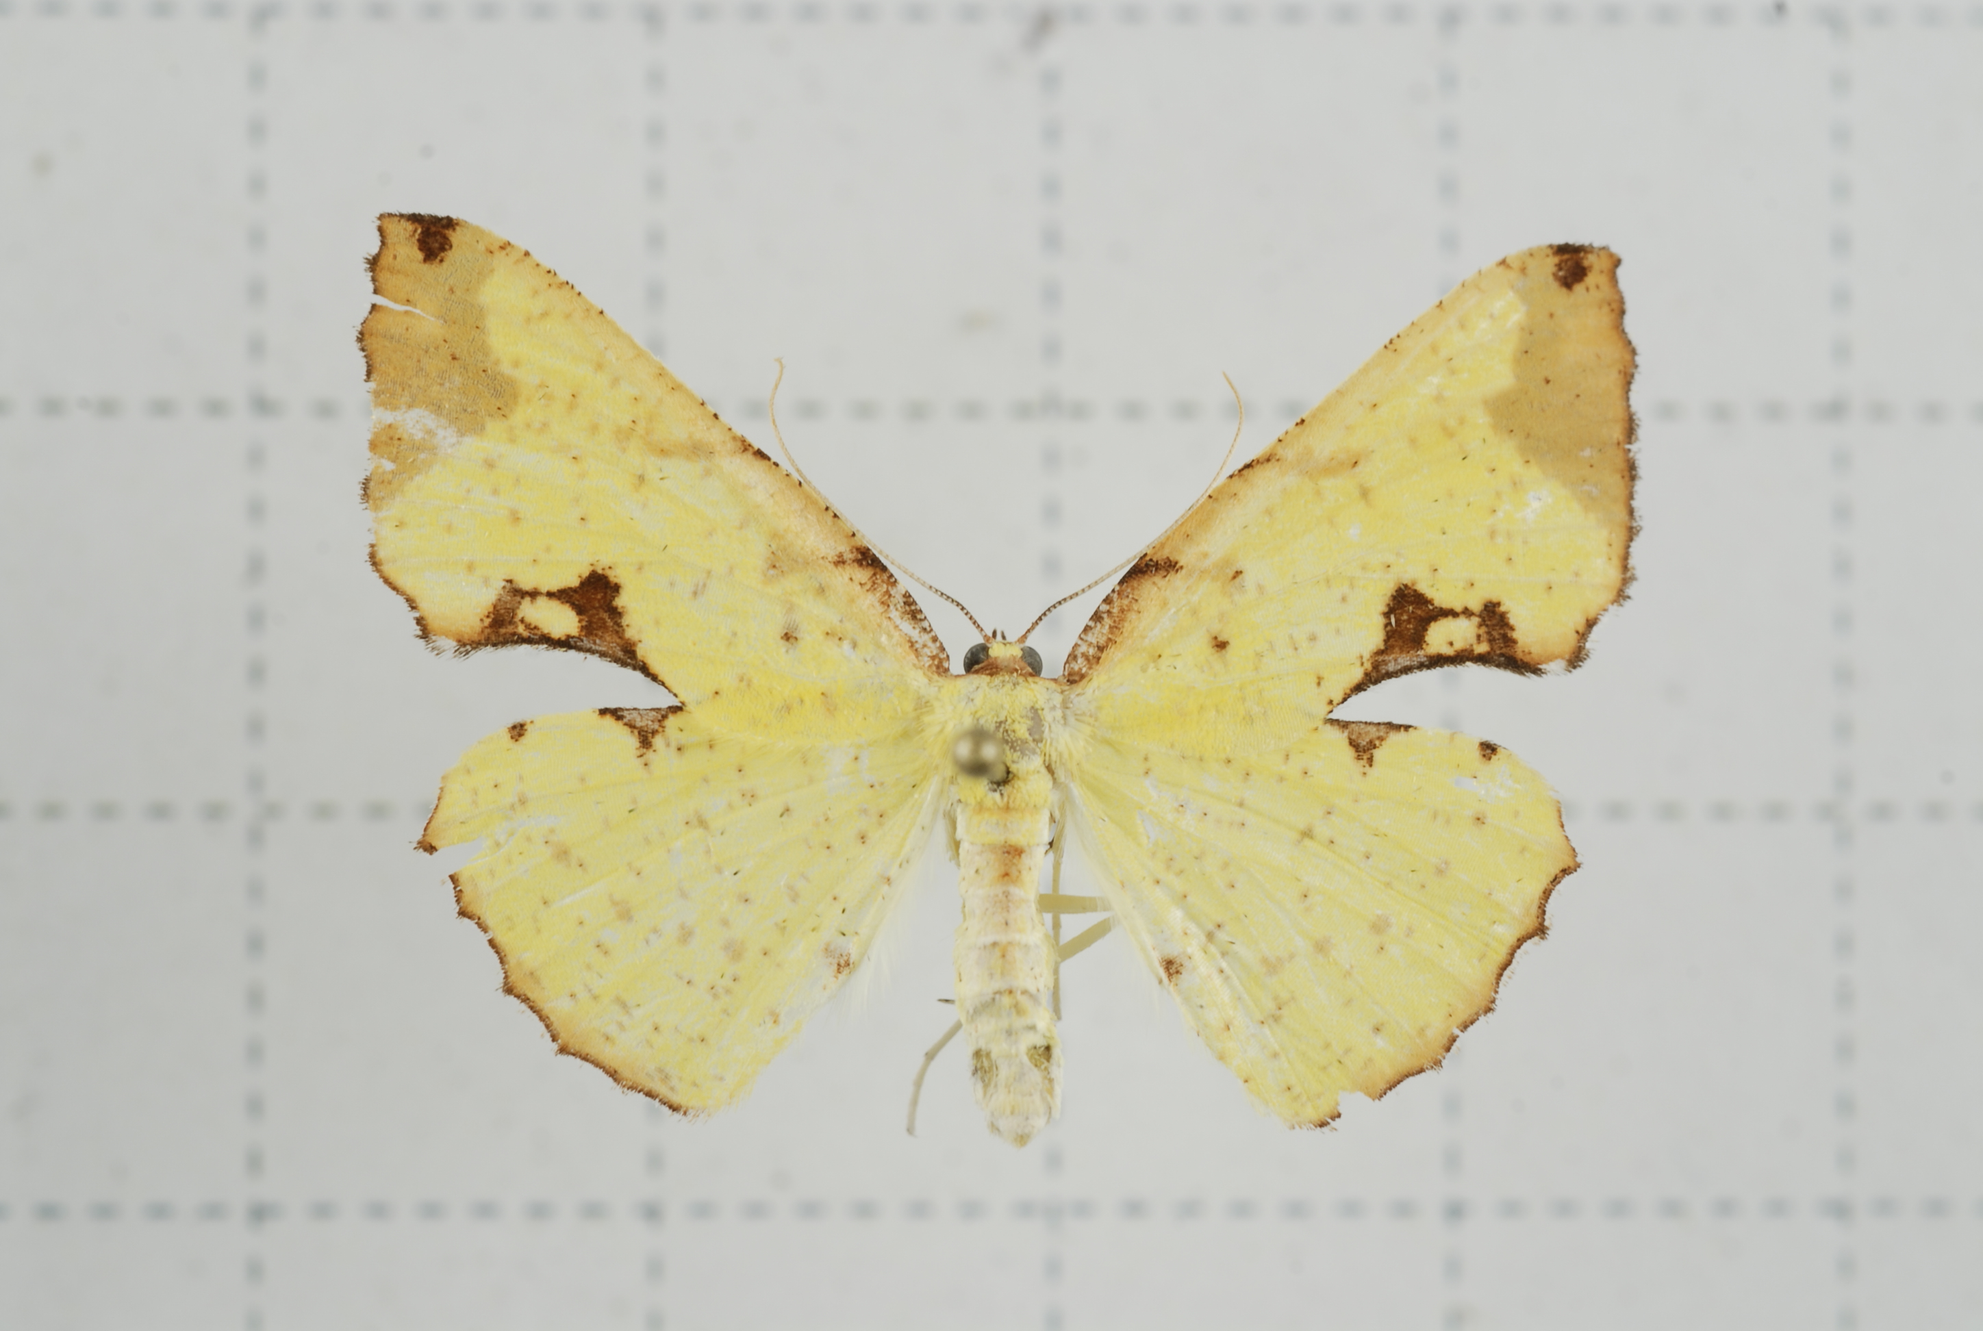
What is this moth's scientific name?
Corymica pryeri
